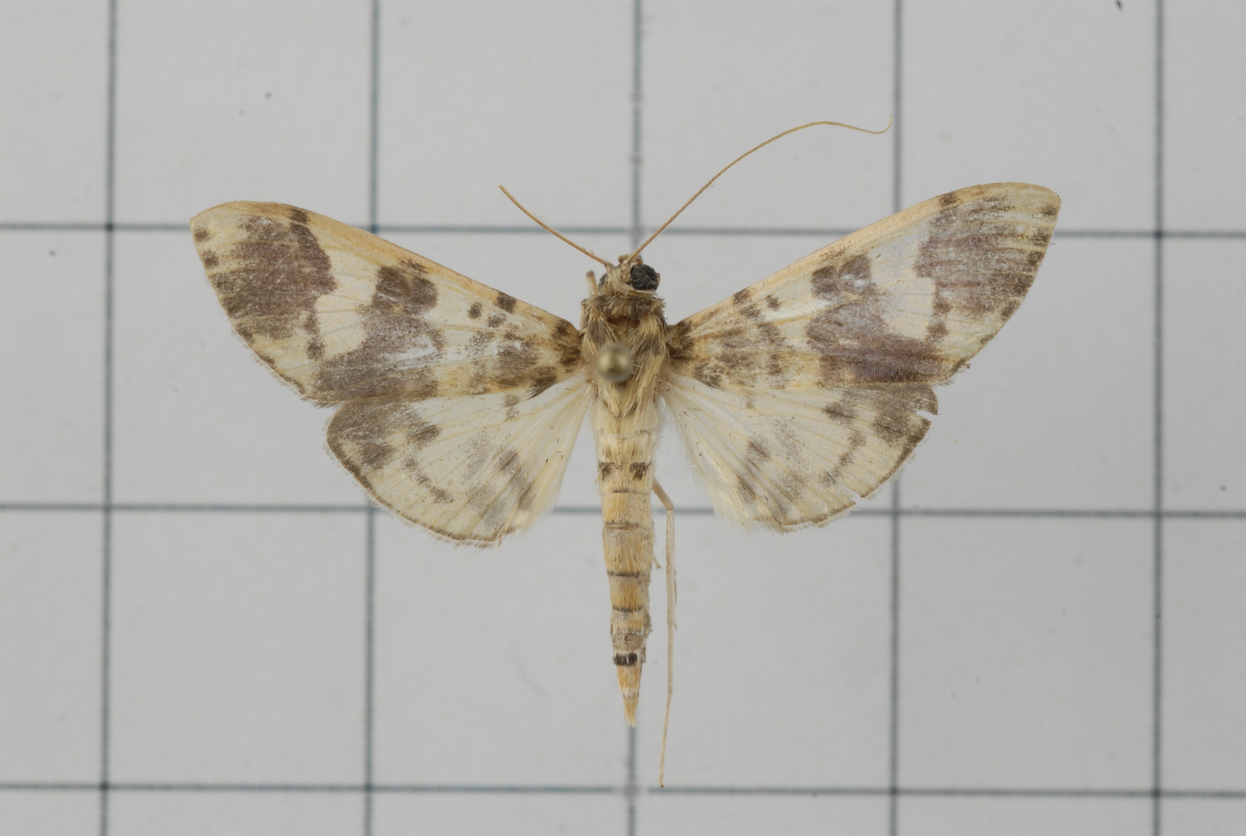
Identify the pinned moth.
Patania iopasalis
